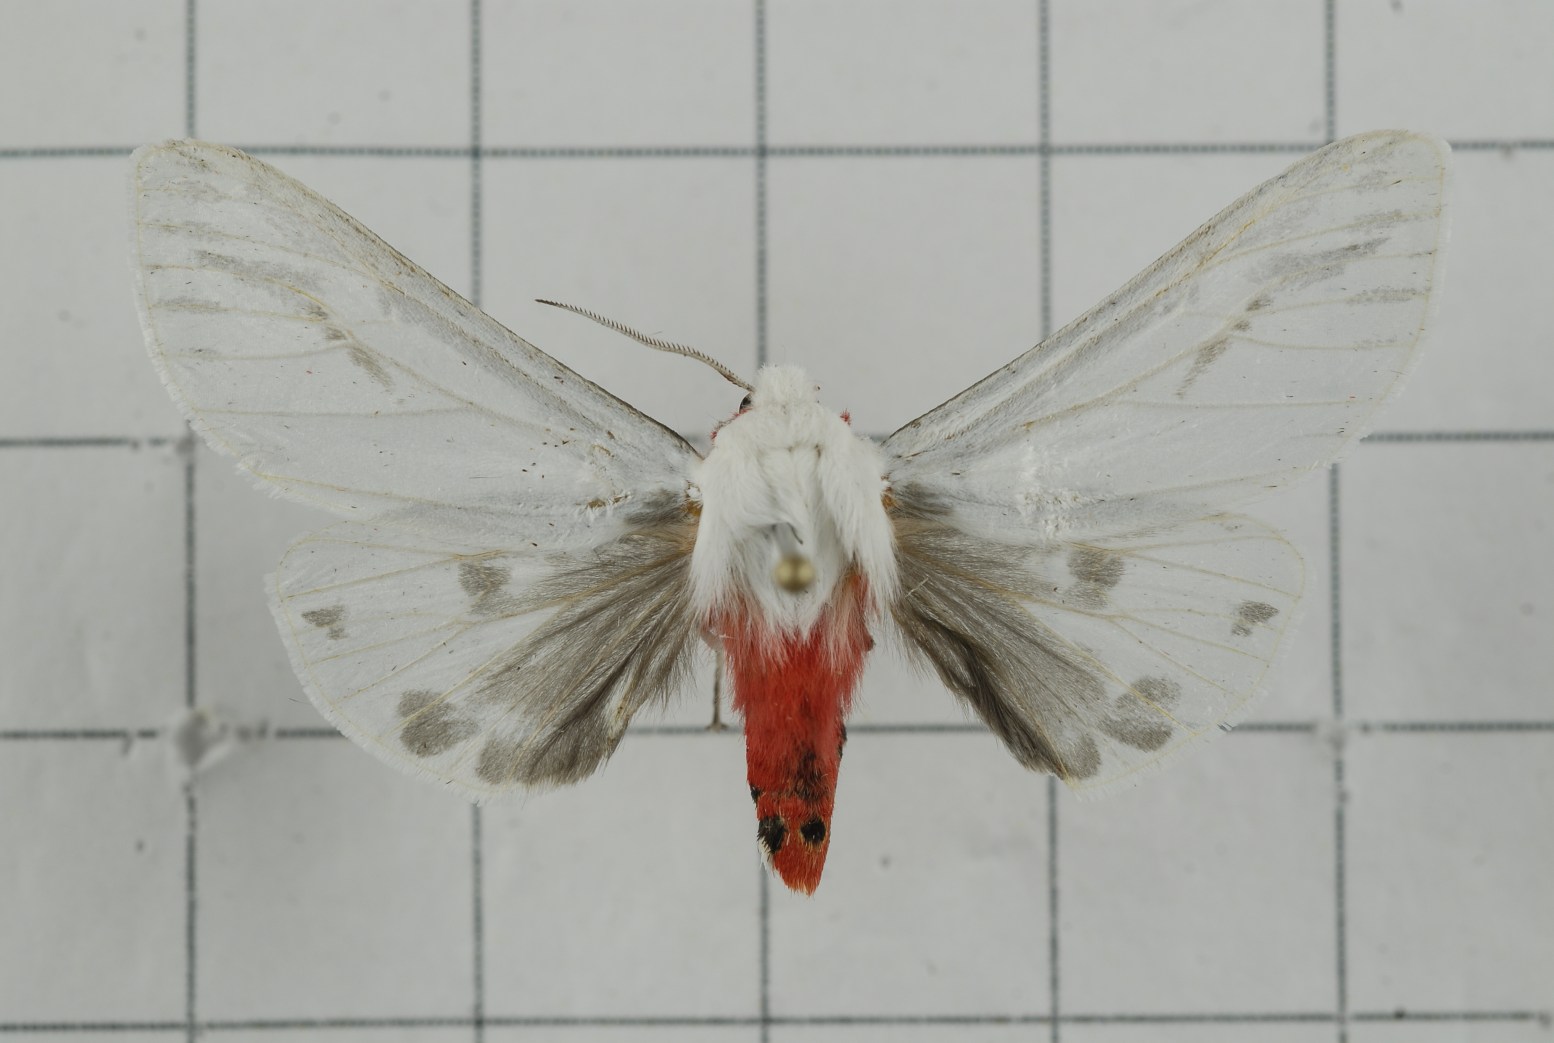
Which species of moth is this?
Argyarctia fuscobasalis
